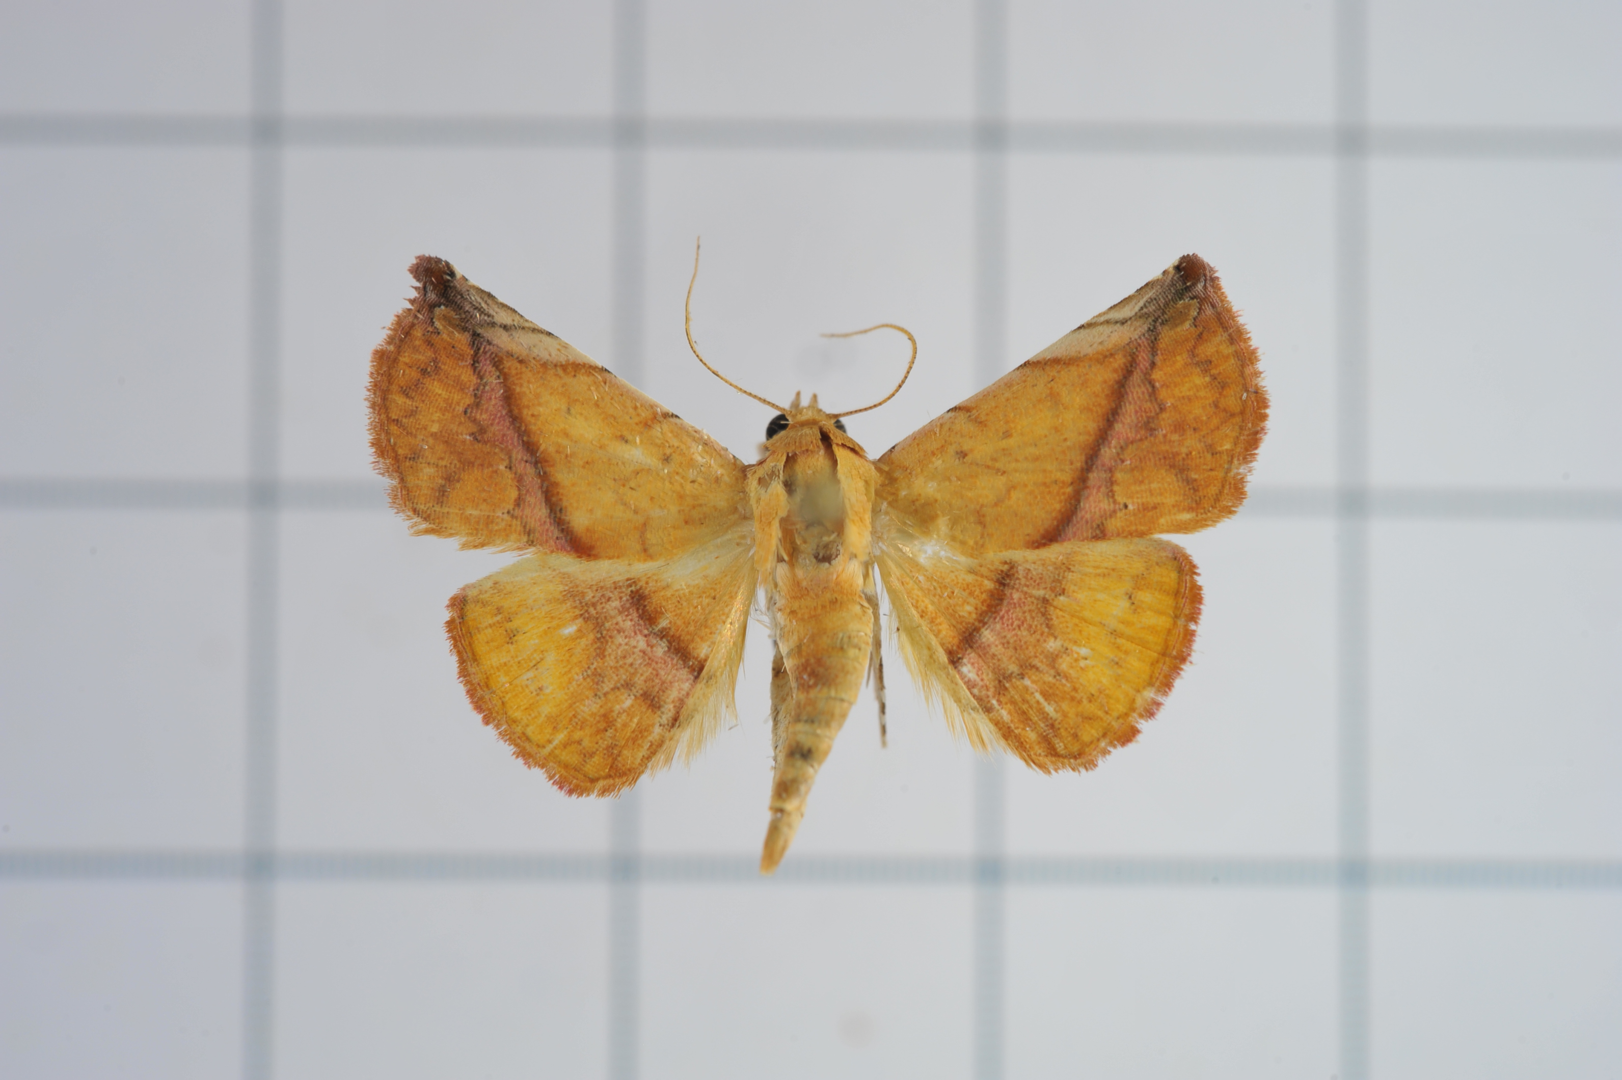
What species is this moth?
Eublemma quadrapex
